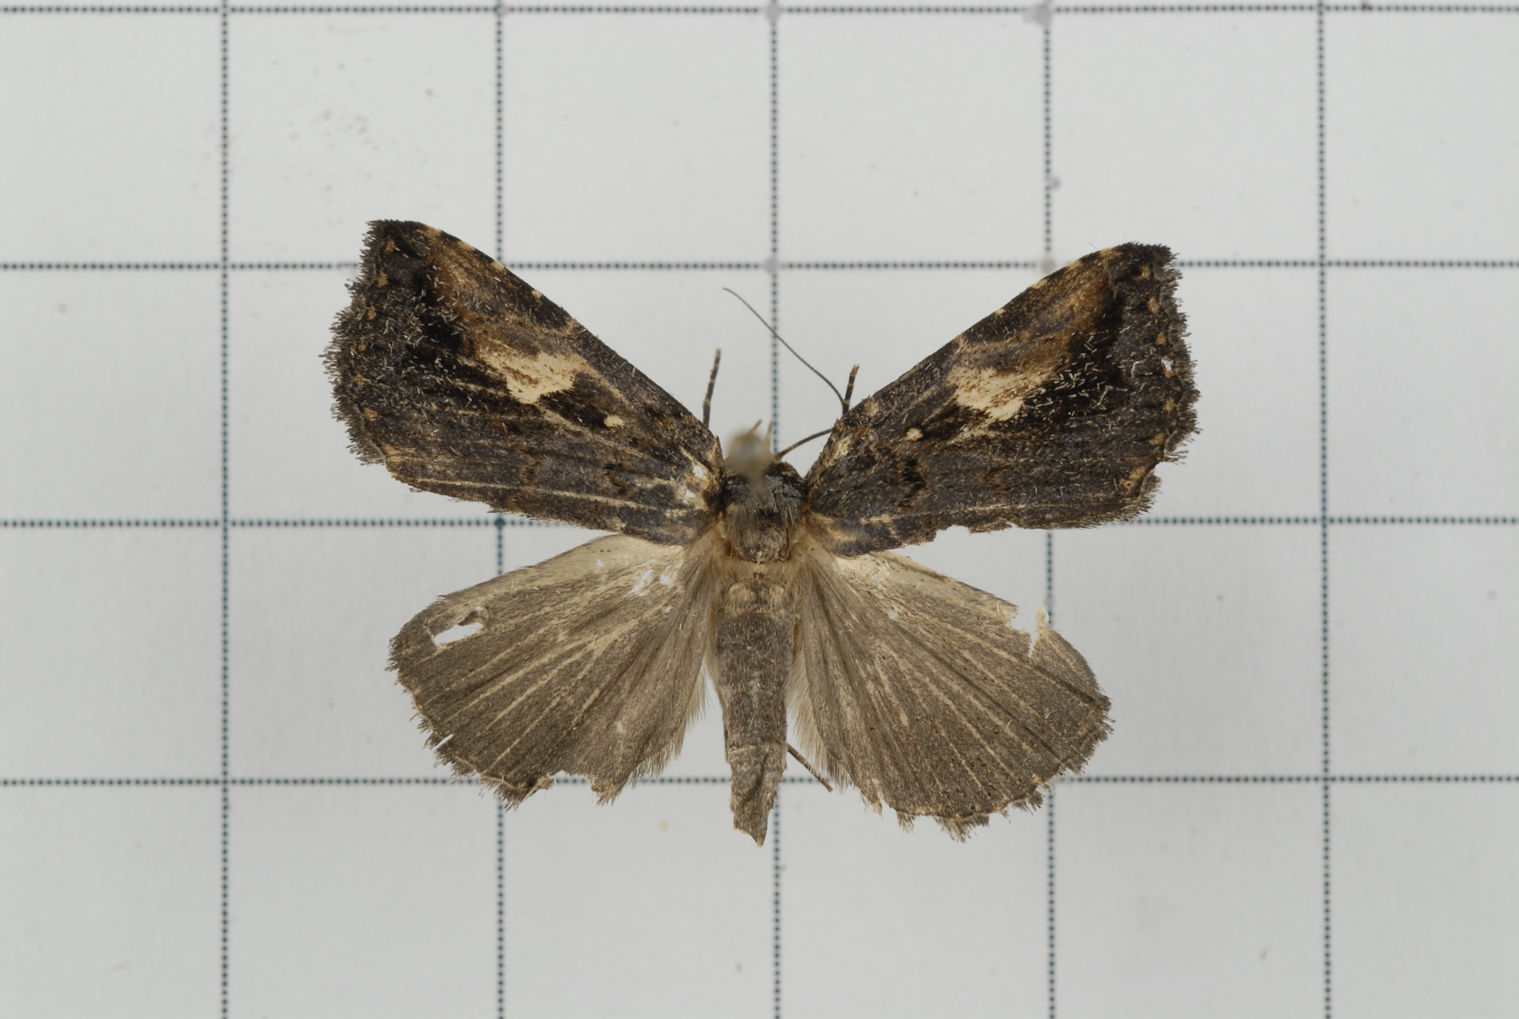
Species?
Pseudosphetta moorei
